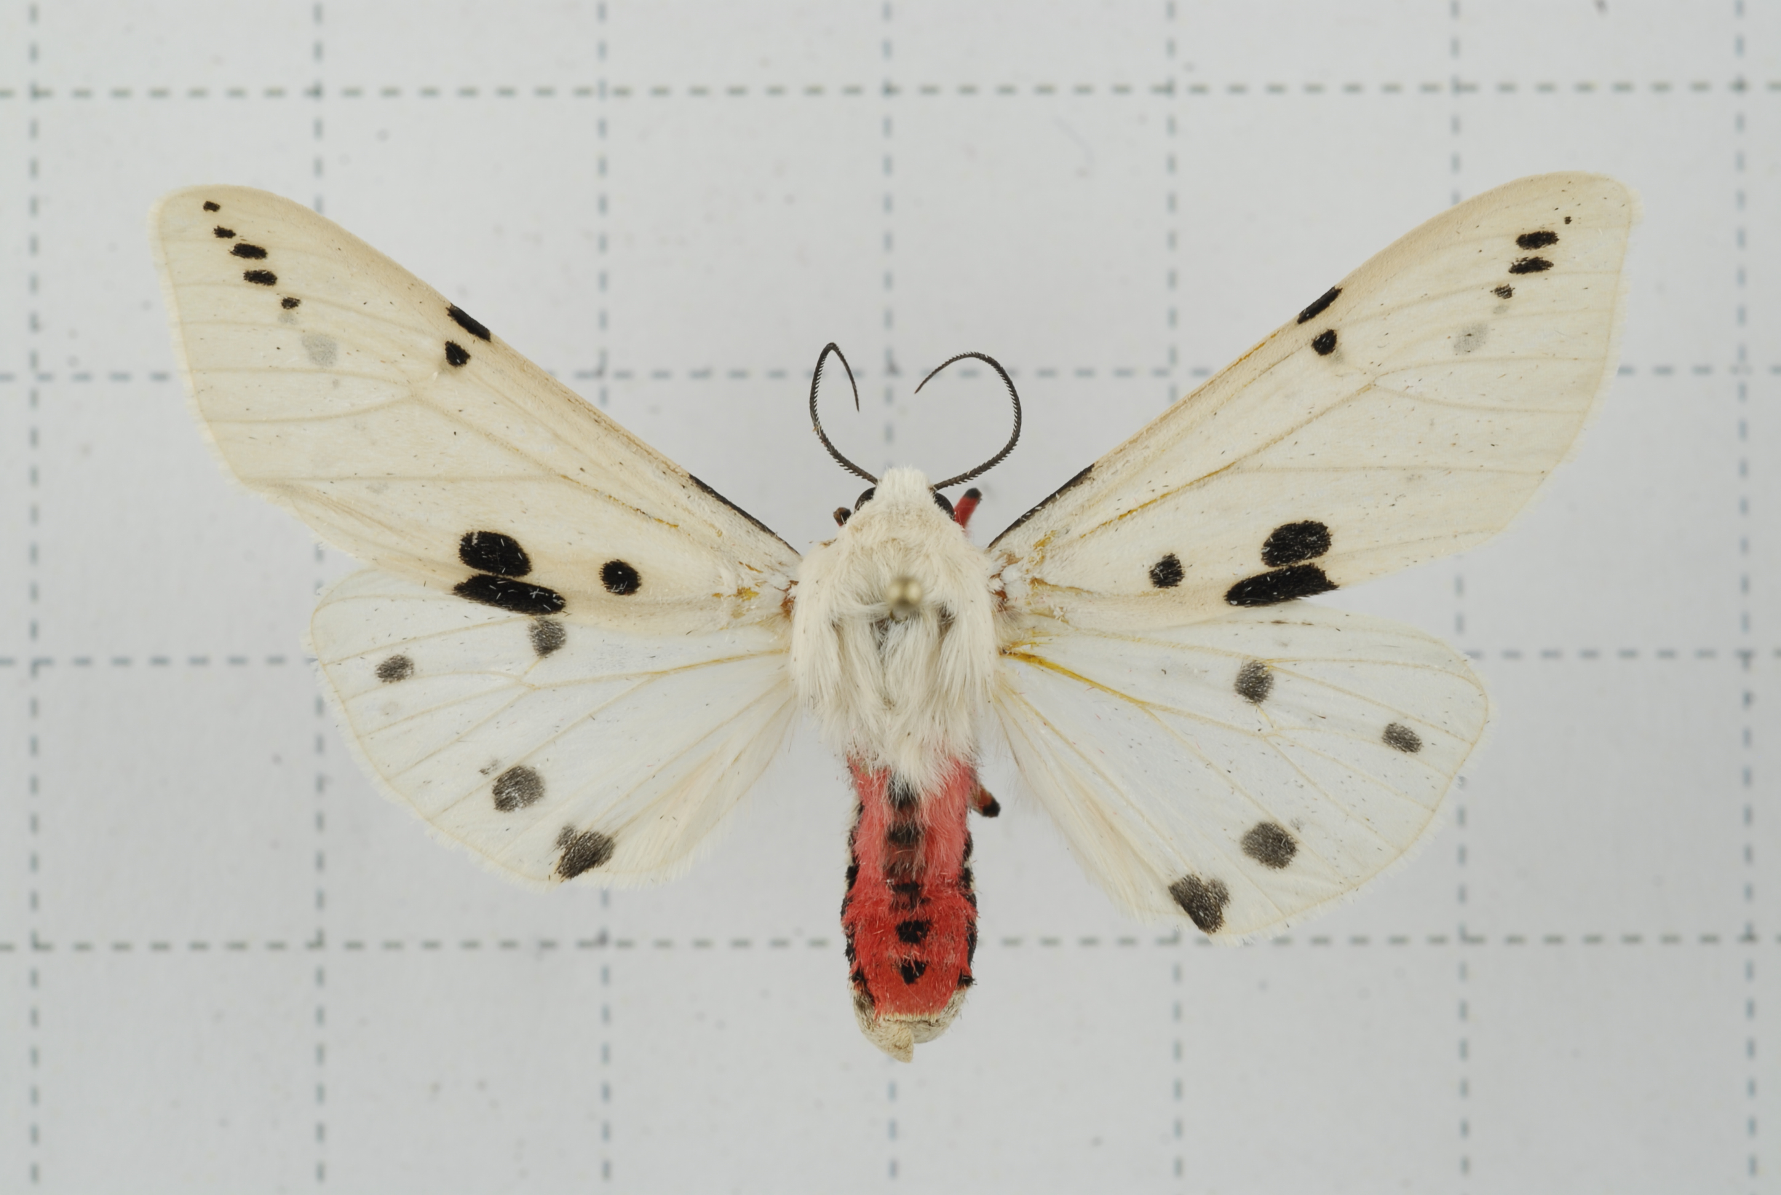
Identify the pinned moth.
Spilarctia alba kikuchii
